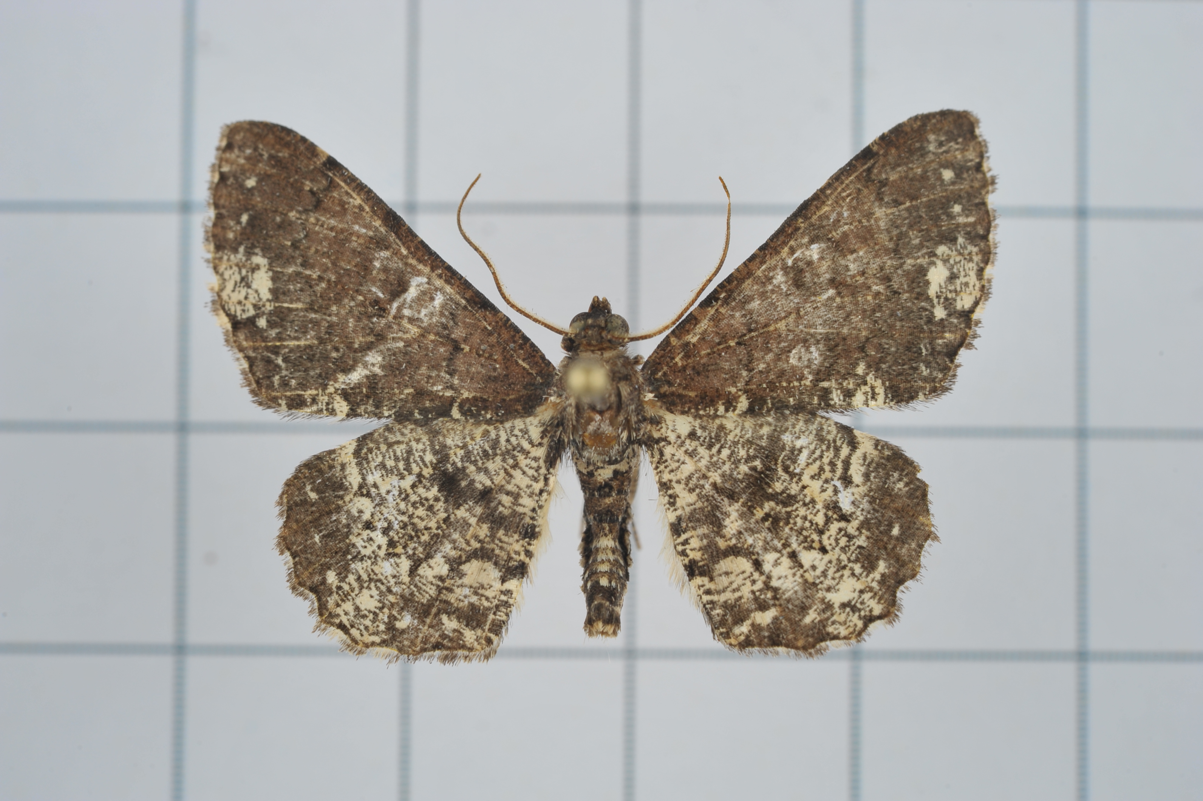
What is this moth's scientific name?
Abaciscus tristis tristis
